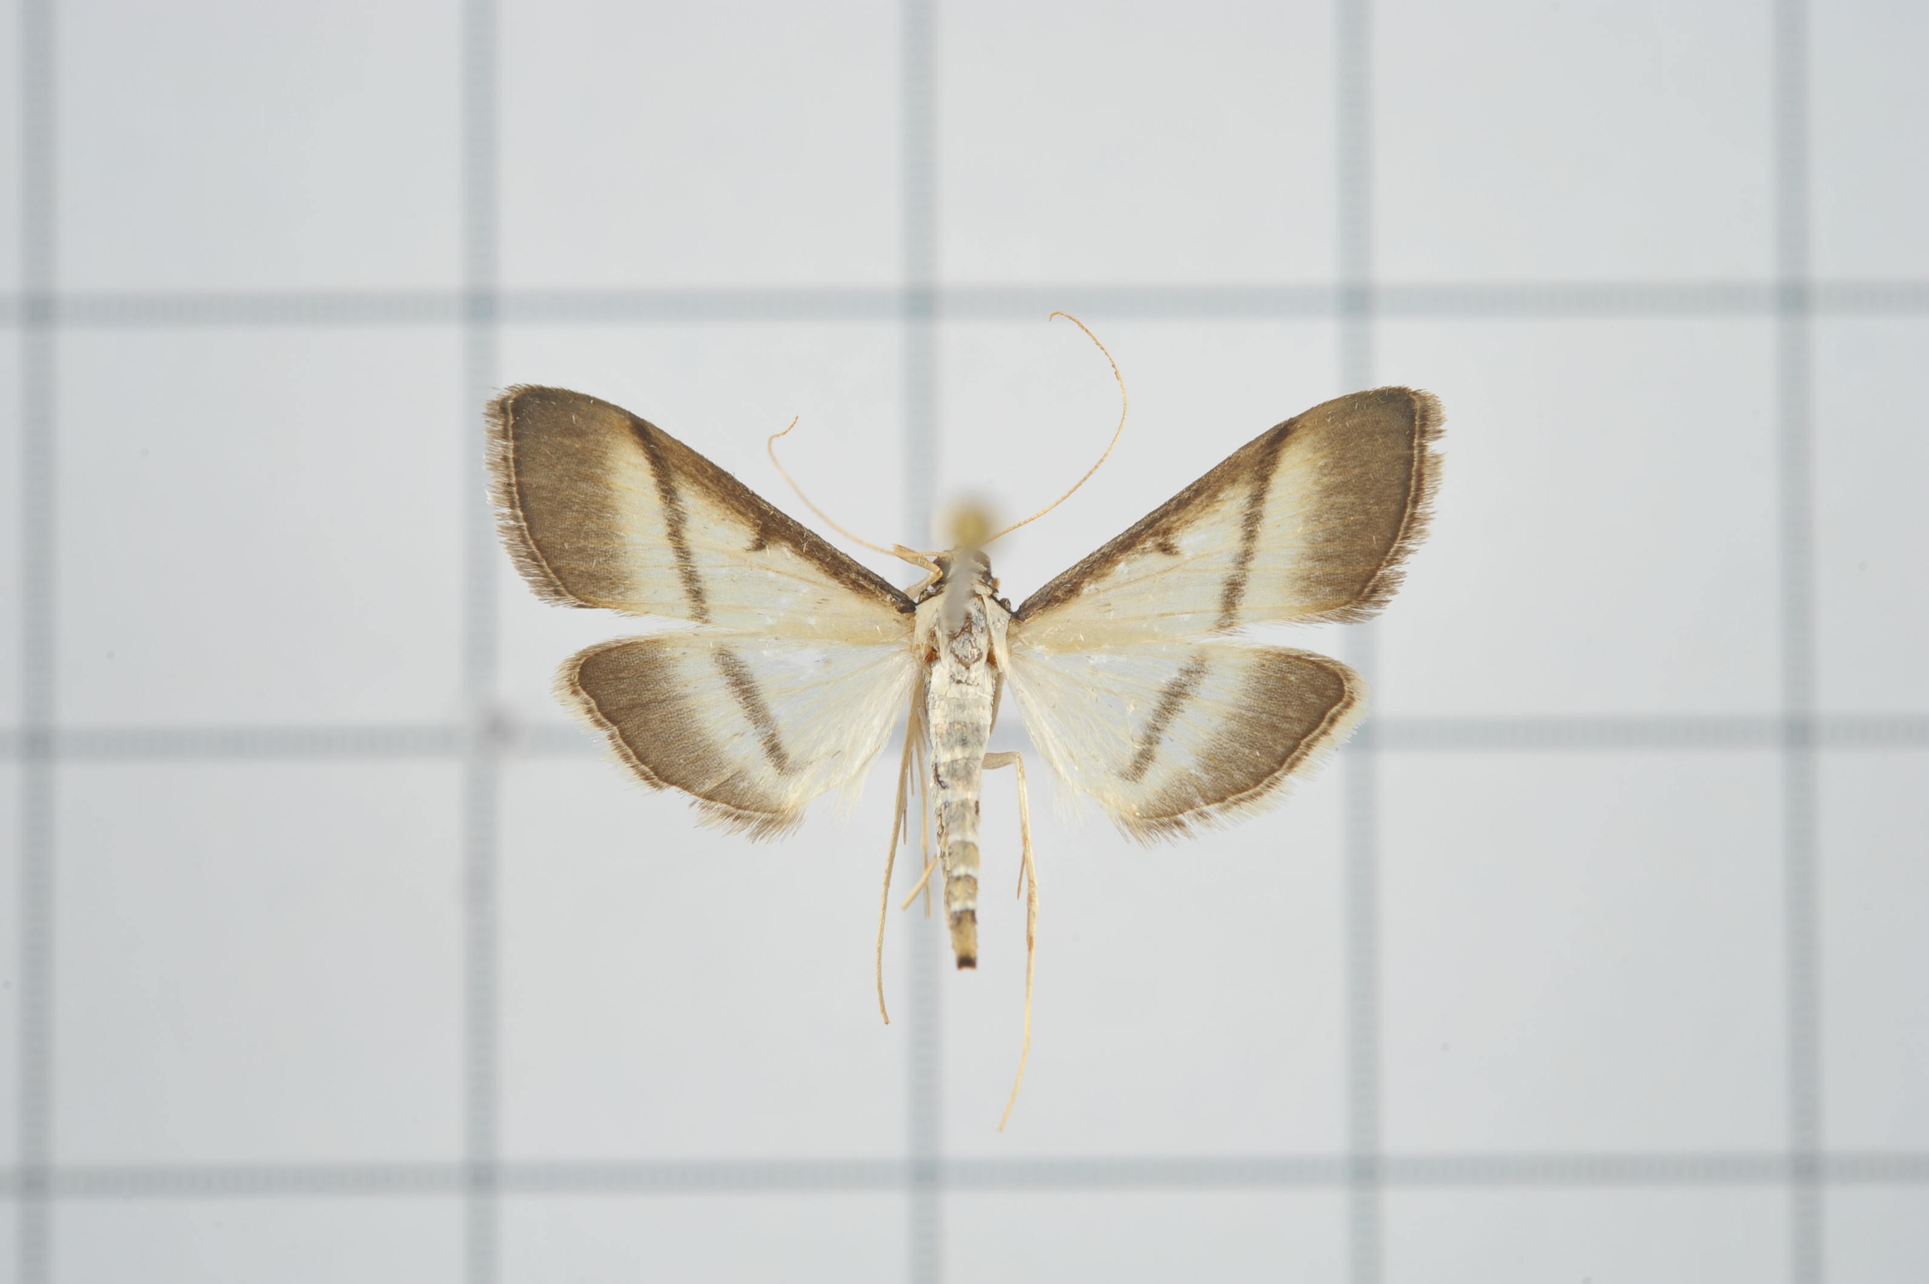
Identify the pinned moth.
Bradina diagonalis
